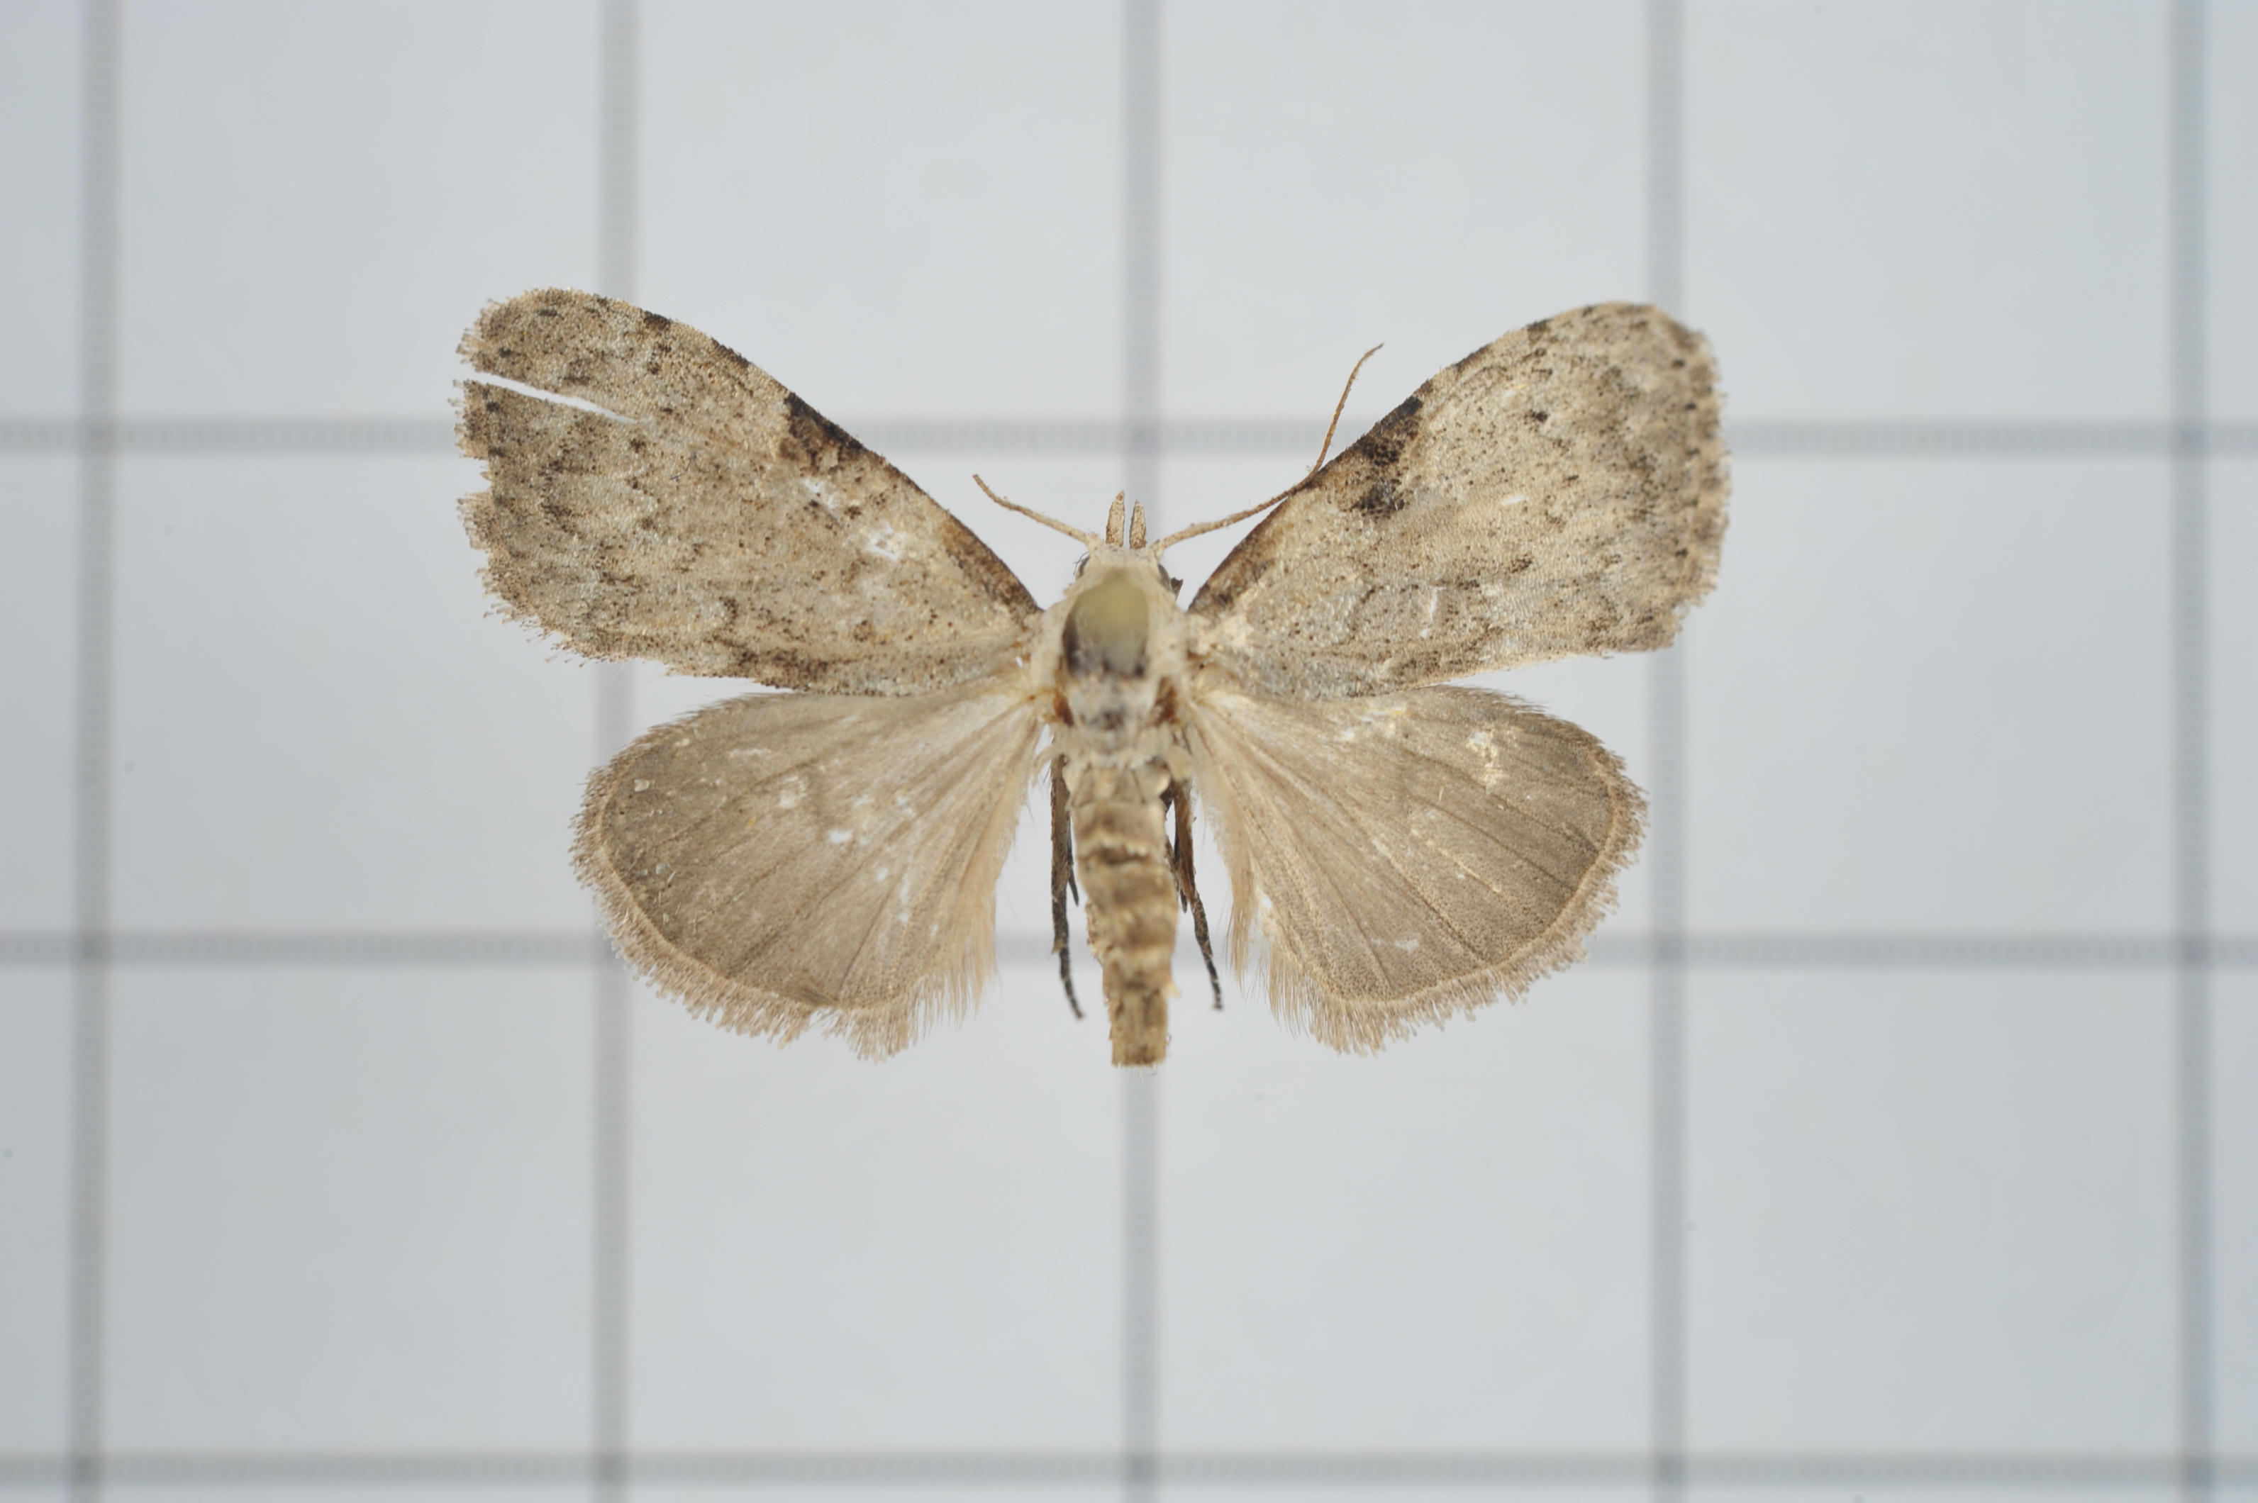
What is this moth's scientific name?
Meganola major takasago
